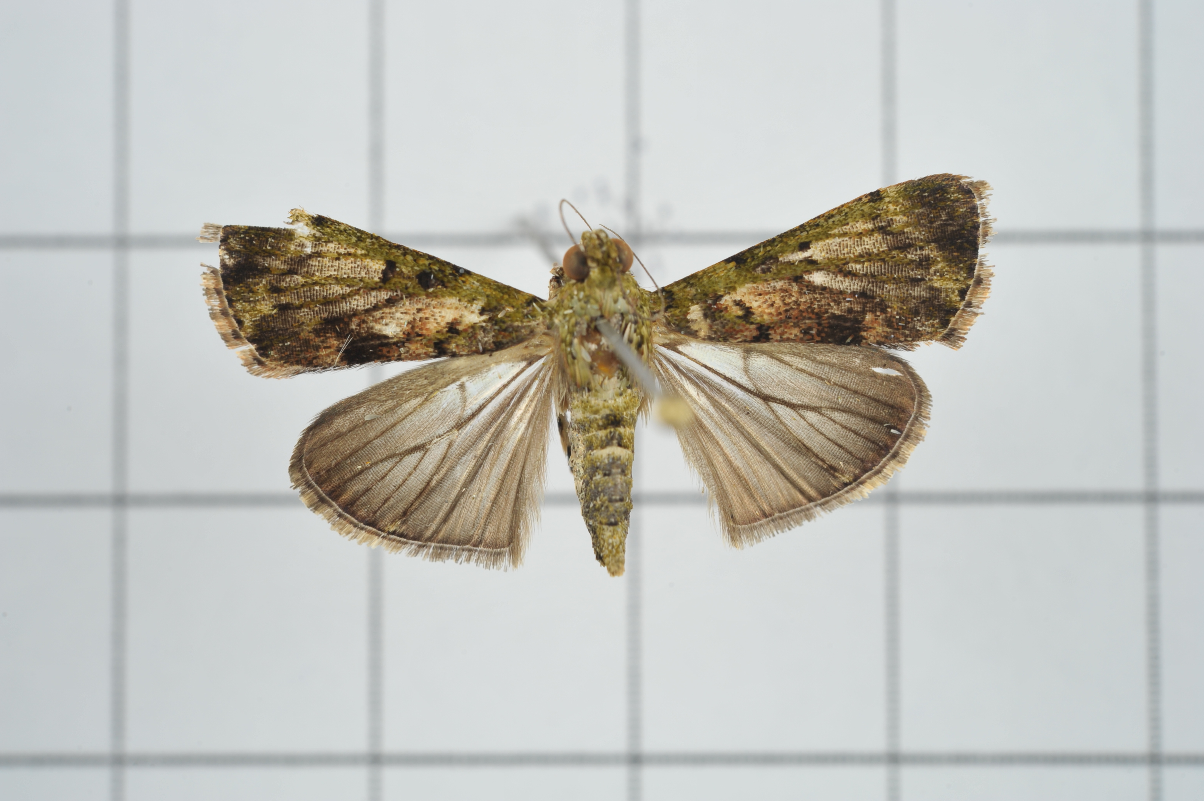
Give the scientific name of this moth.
Lamida obscura
